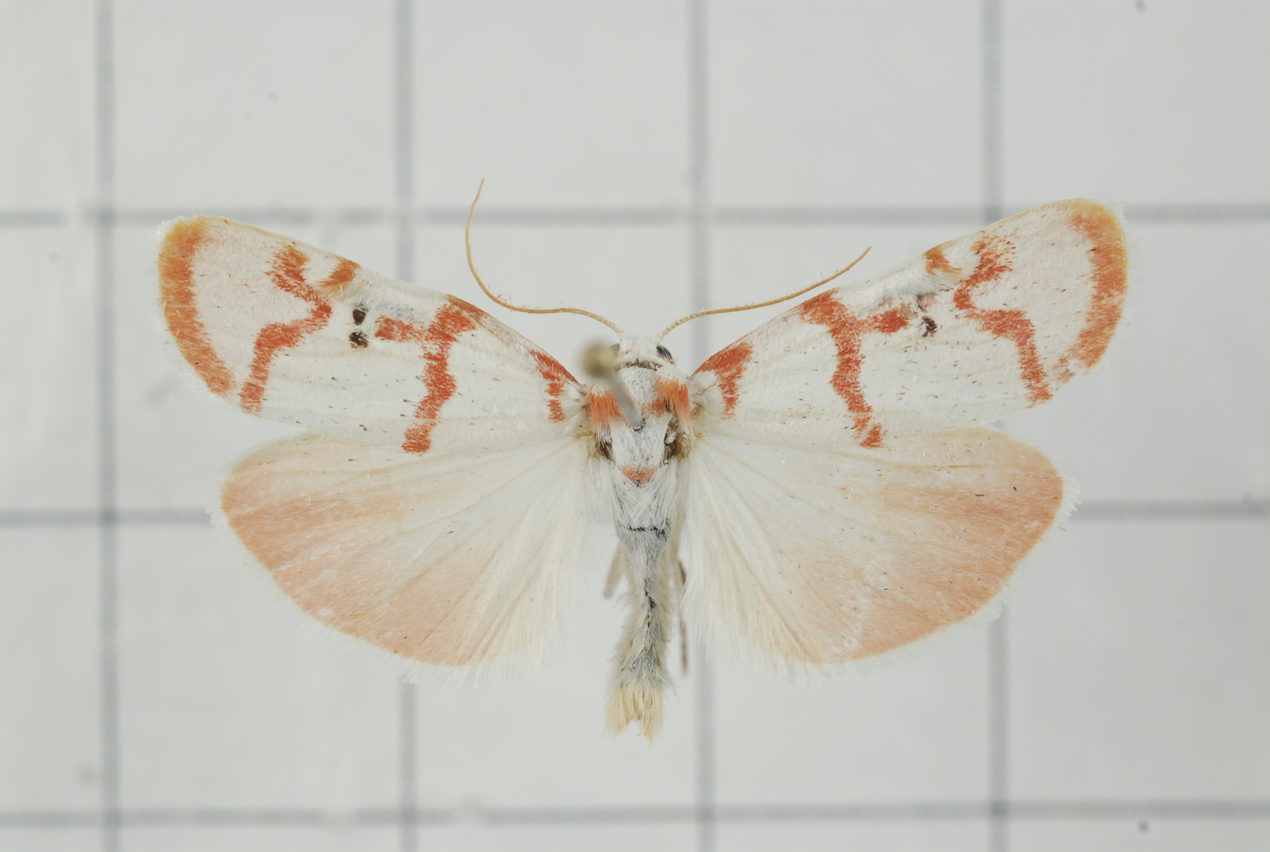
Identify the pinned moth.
Cyana hamata hamata
